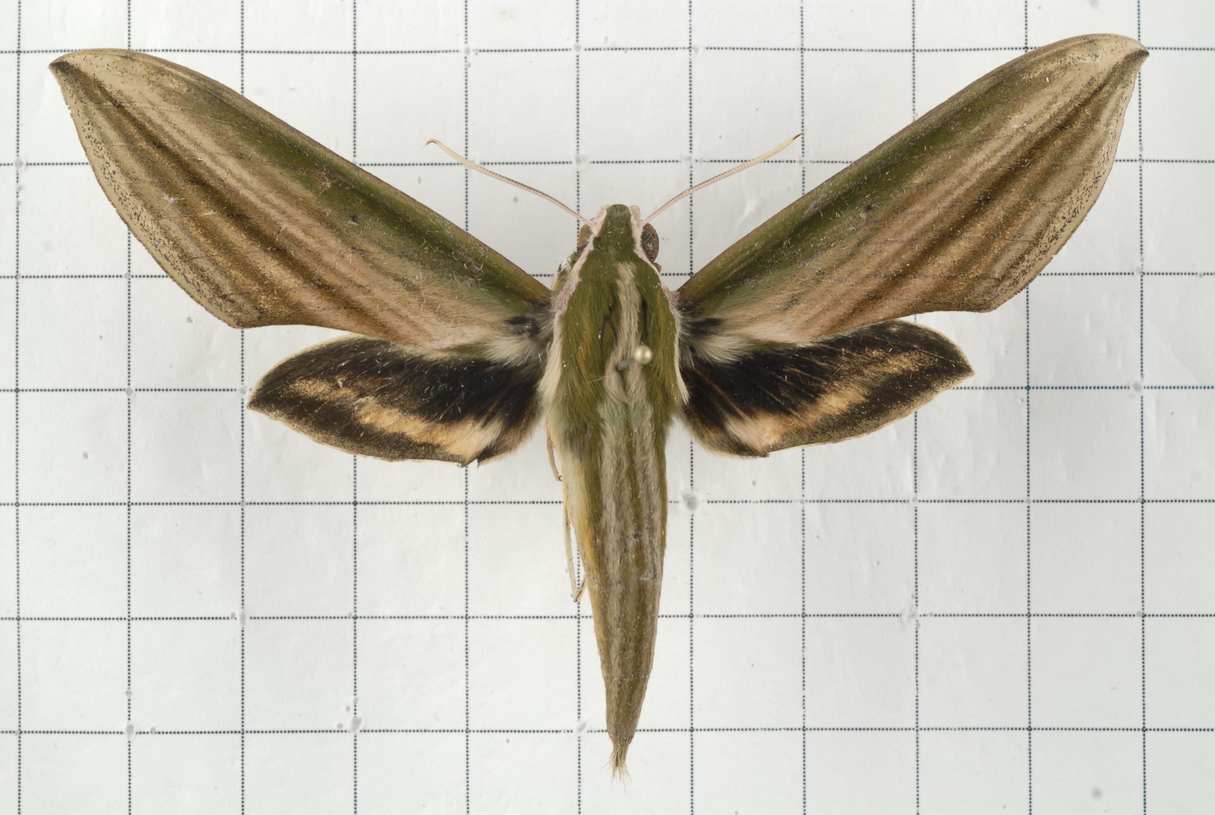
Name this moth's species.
Cechetra lineosa
